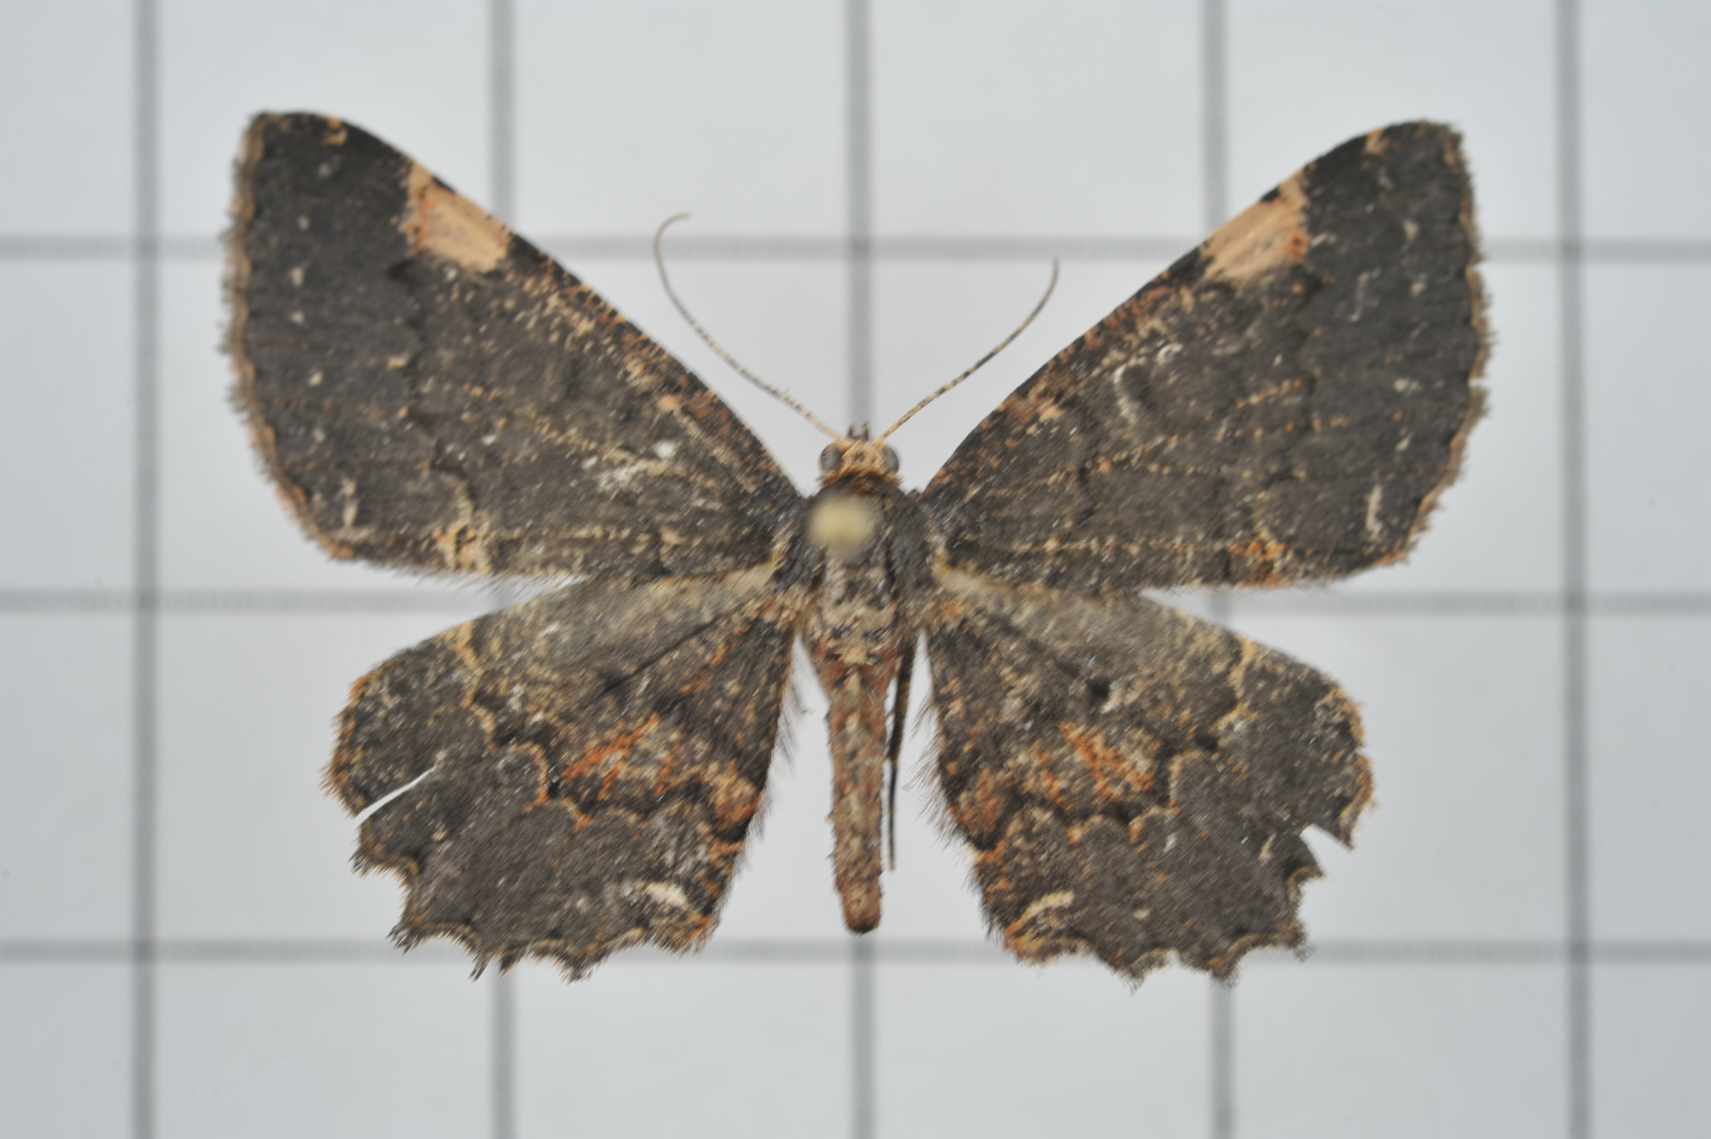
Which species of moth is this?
Abaciscus changi
